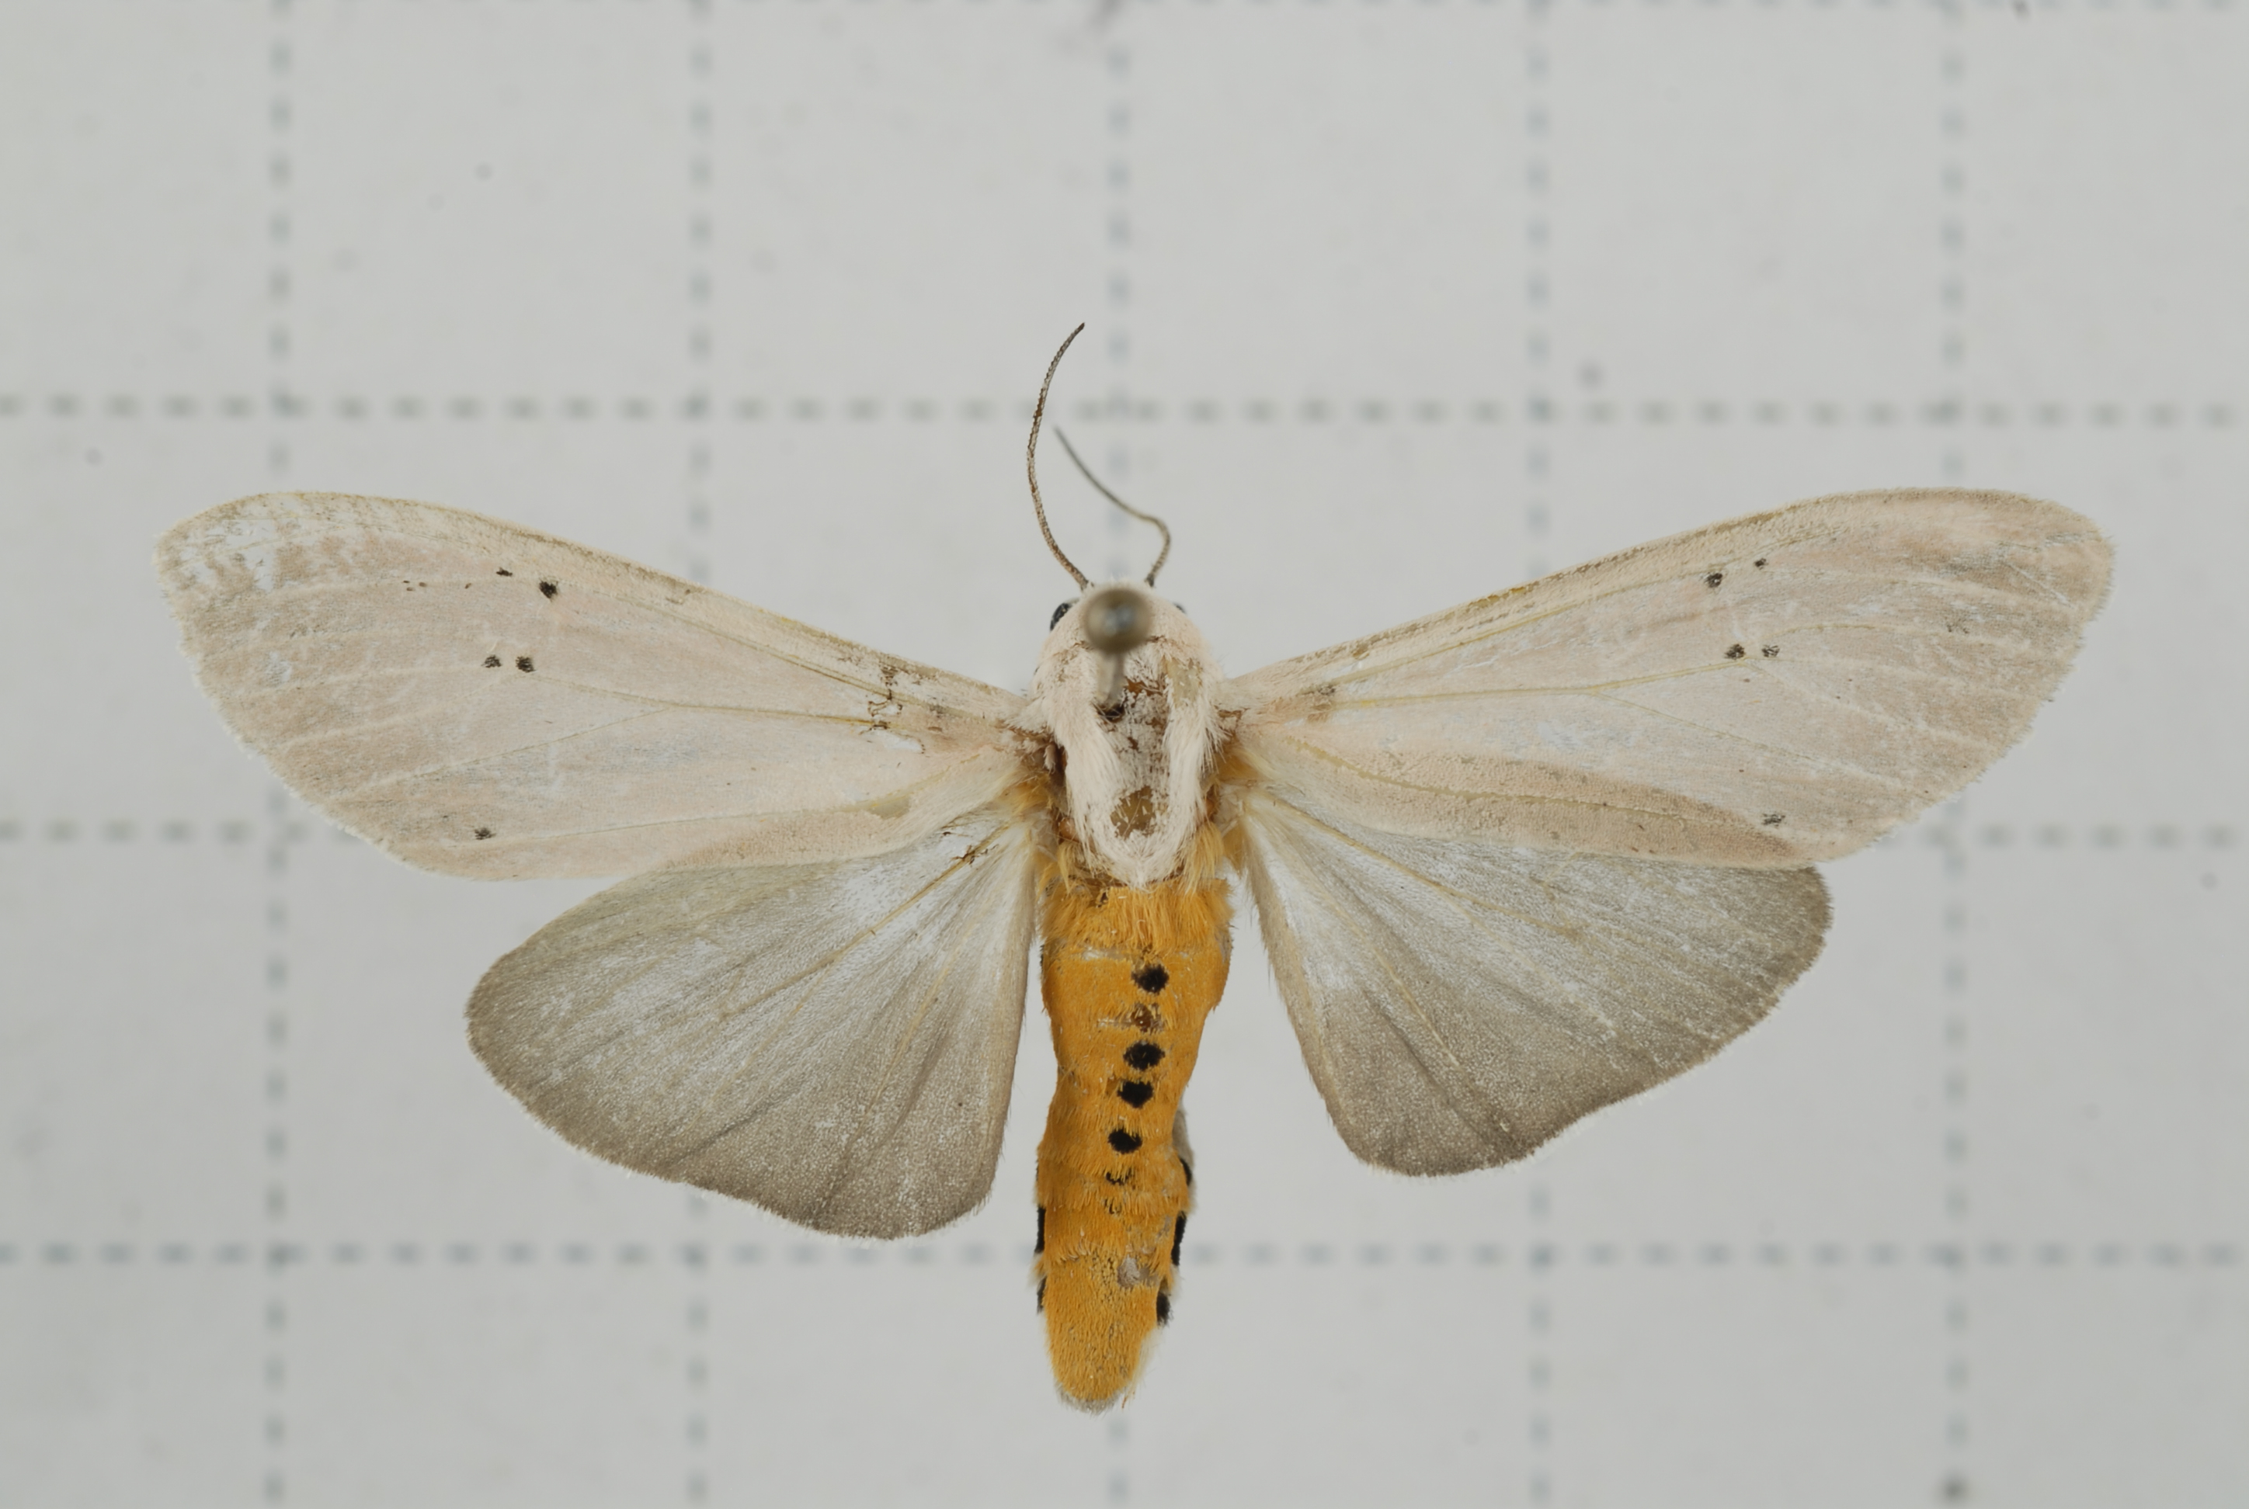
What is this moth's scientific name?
Creatonotos transiens koni
